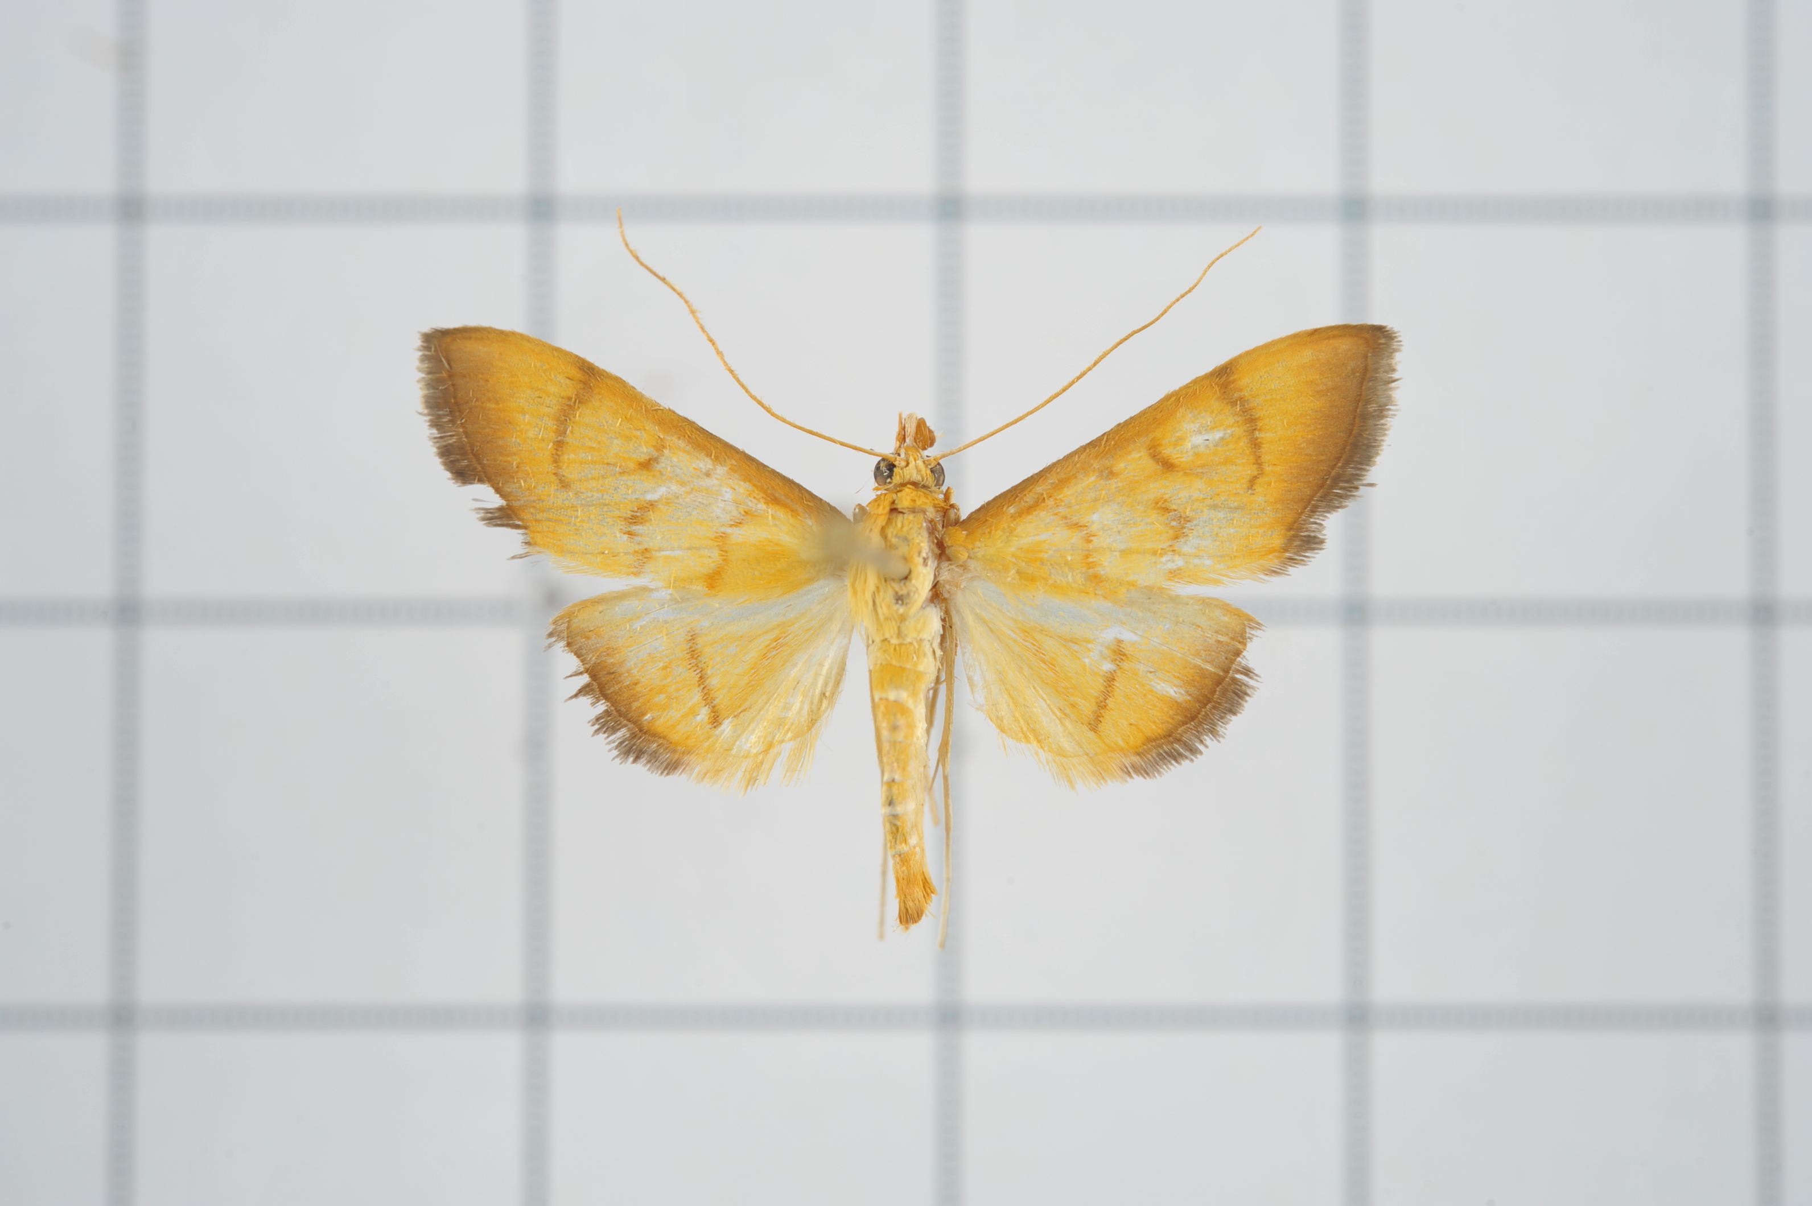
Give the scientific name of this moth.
Toxobotys nea
